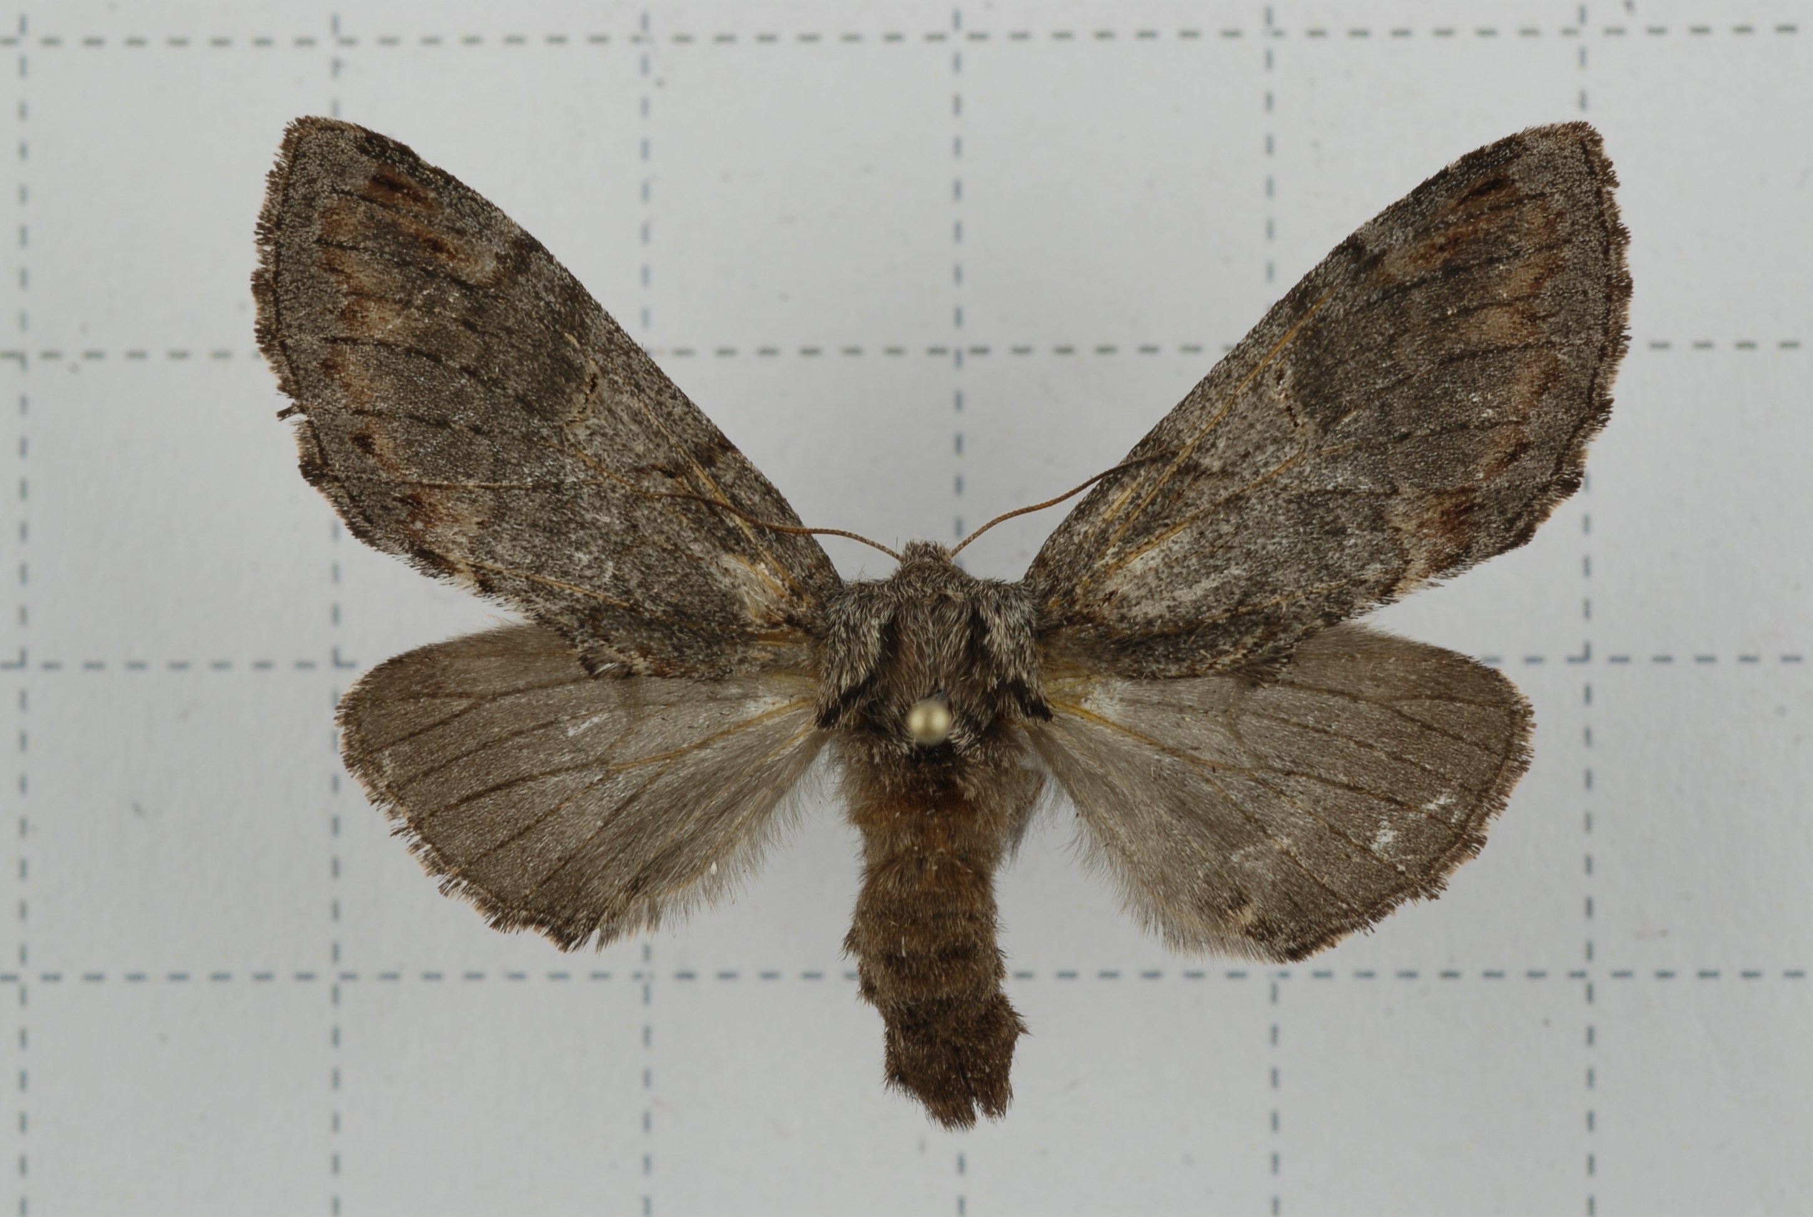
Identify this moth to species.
Notodonta griseotincta
